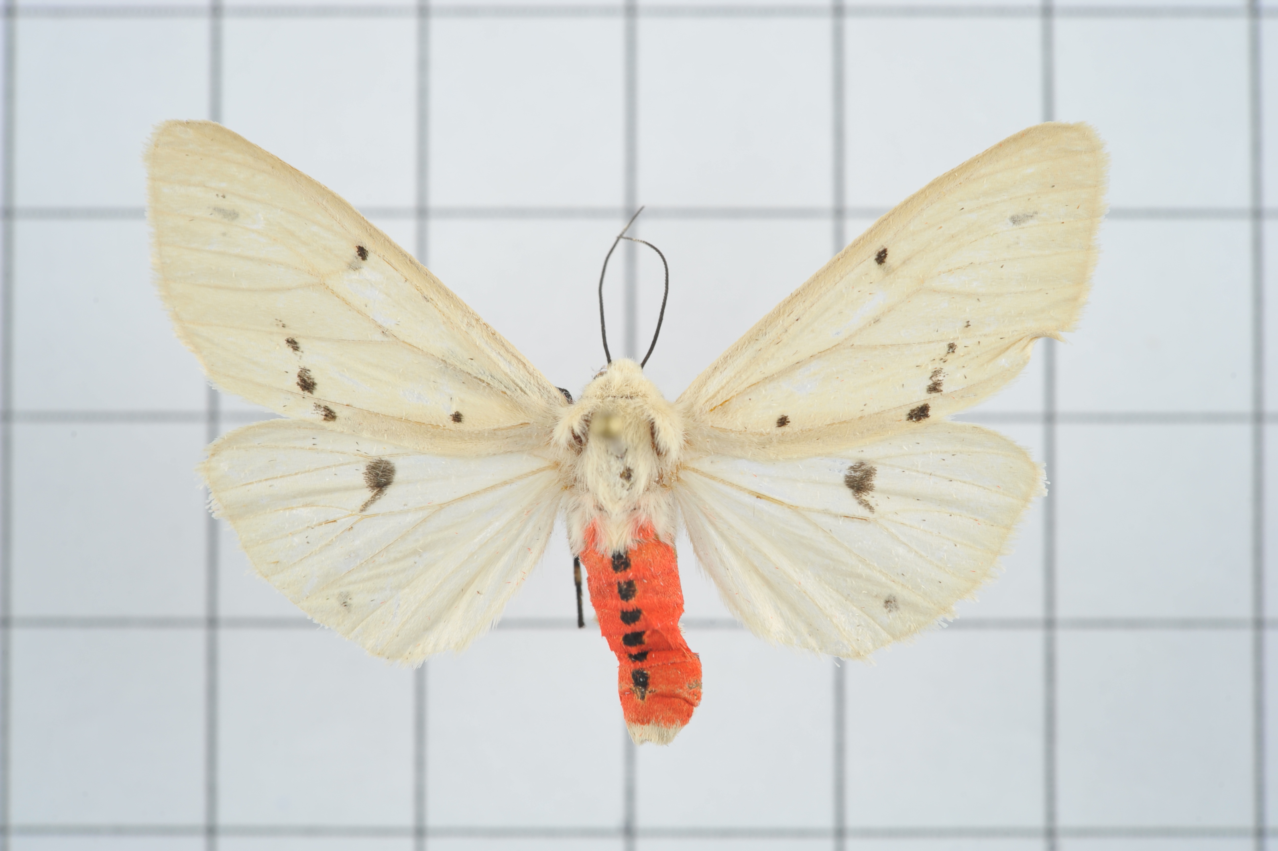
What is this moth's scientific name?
Spilarctia subcarnea
